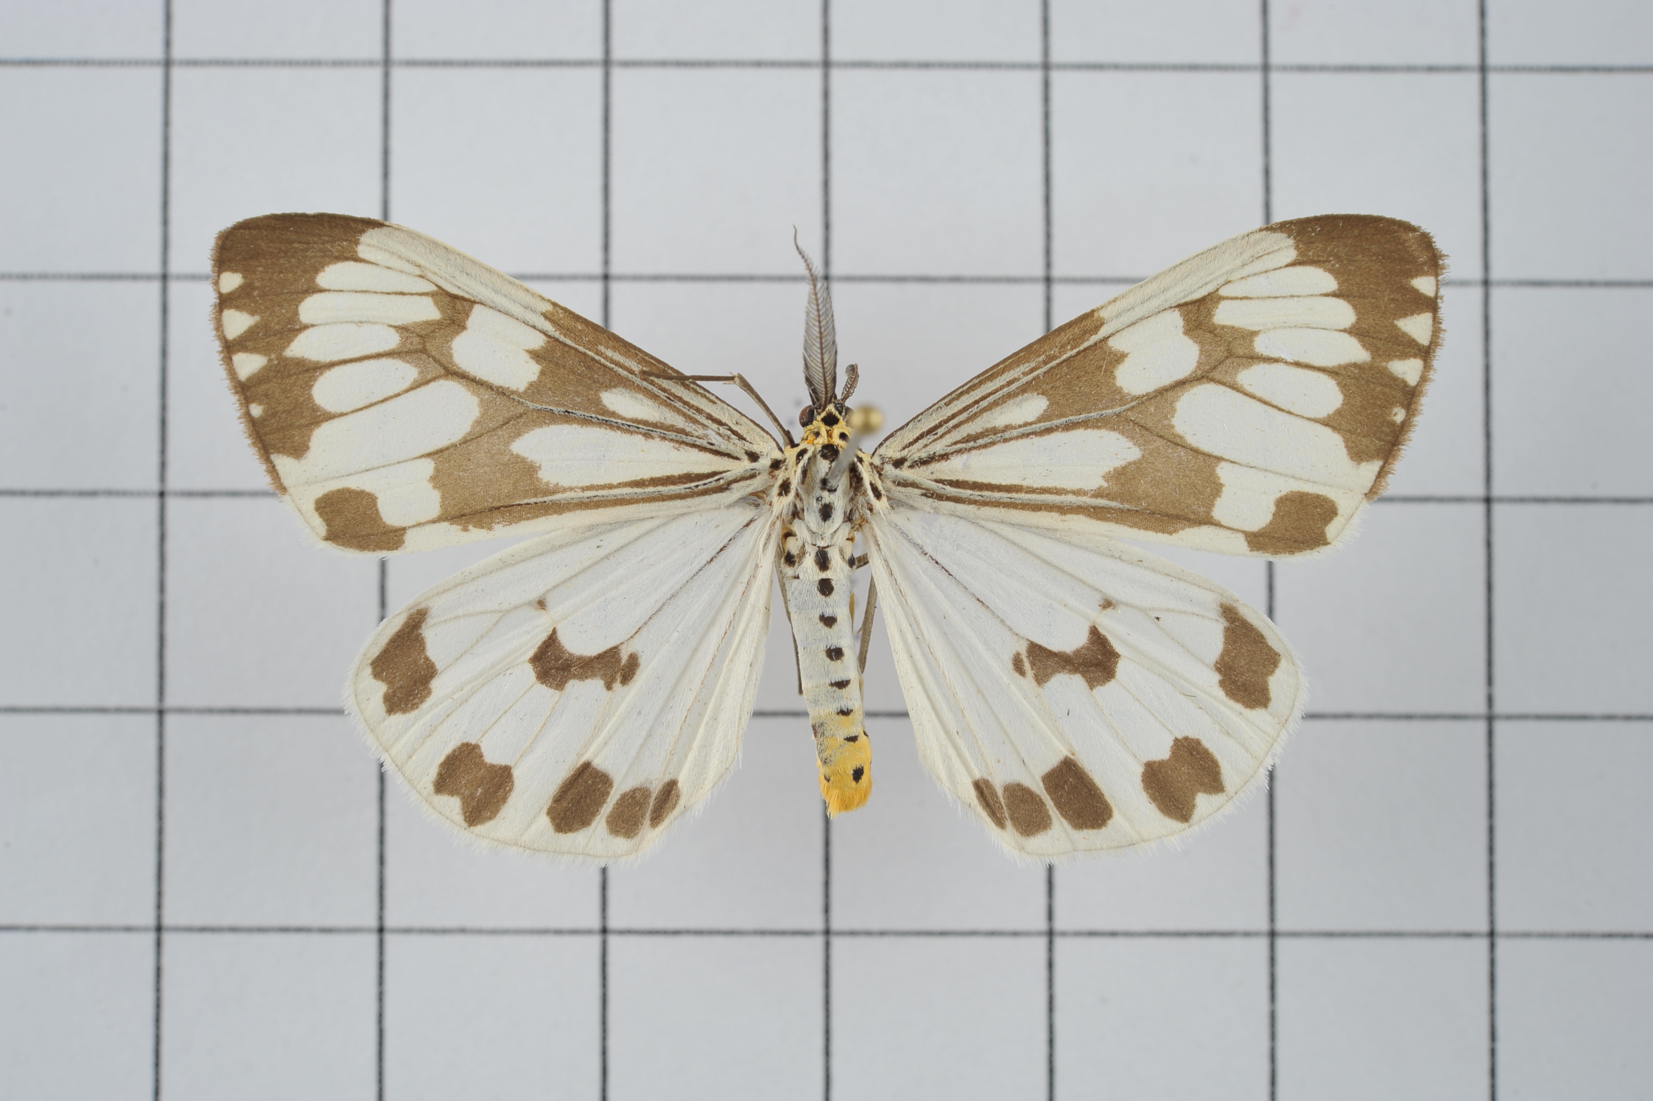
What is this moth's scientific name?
Nyctemera adversata
